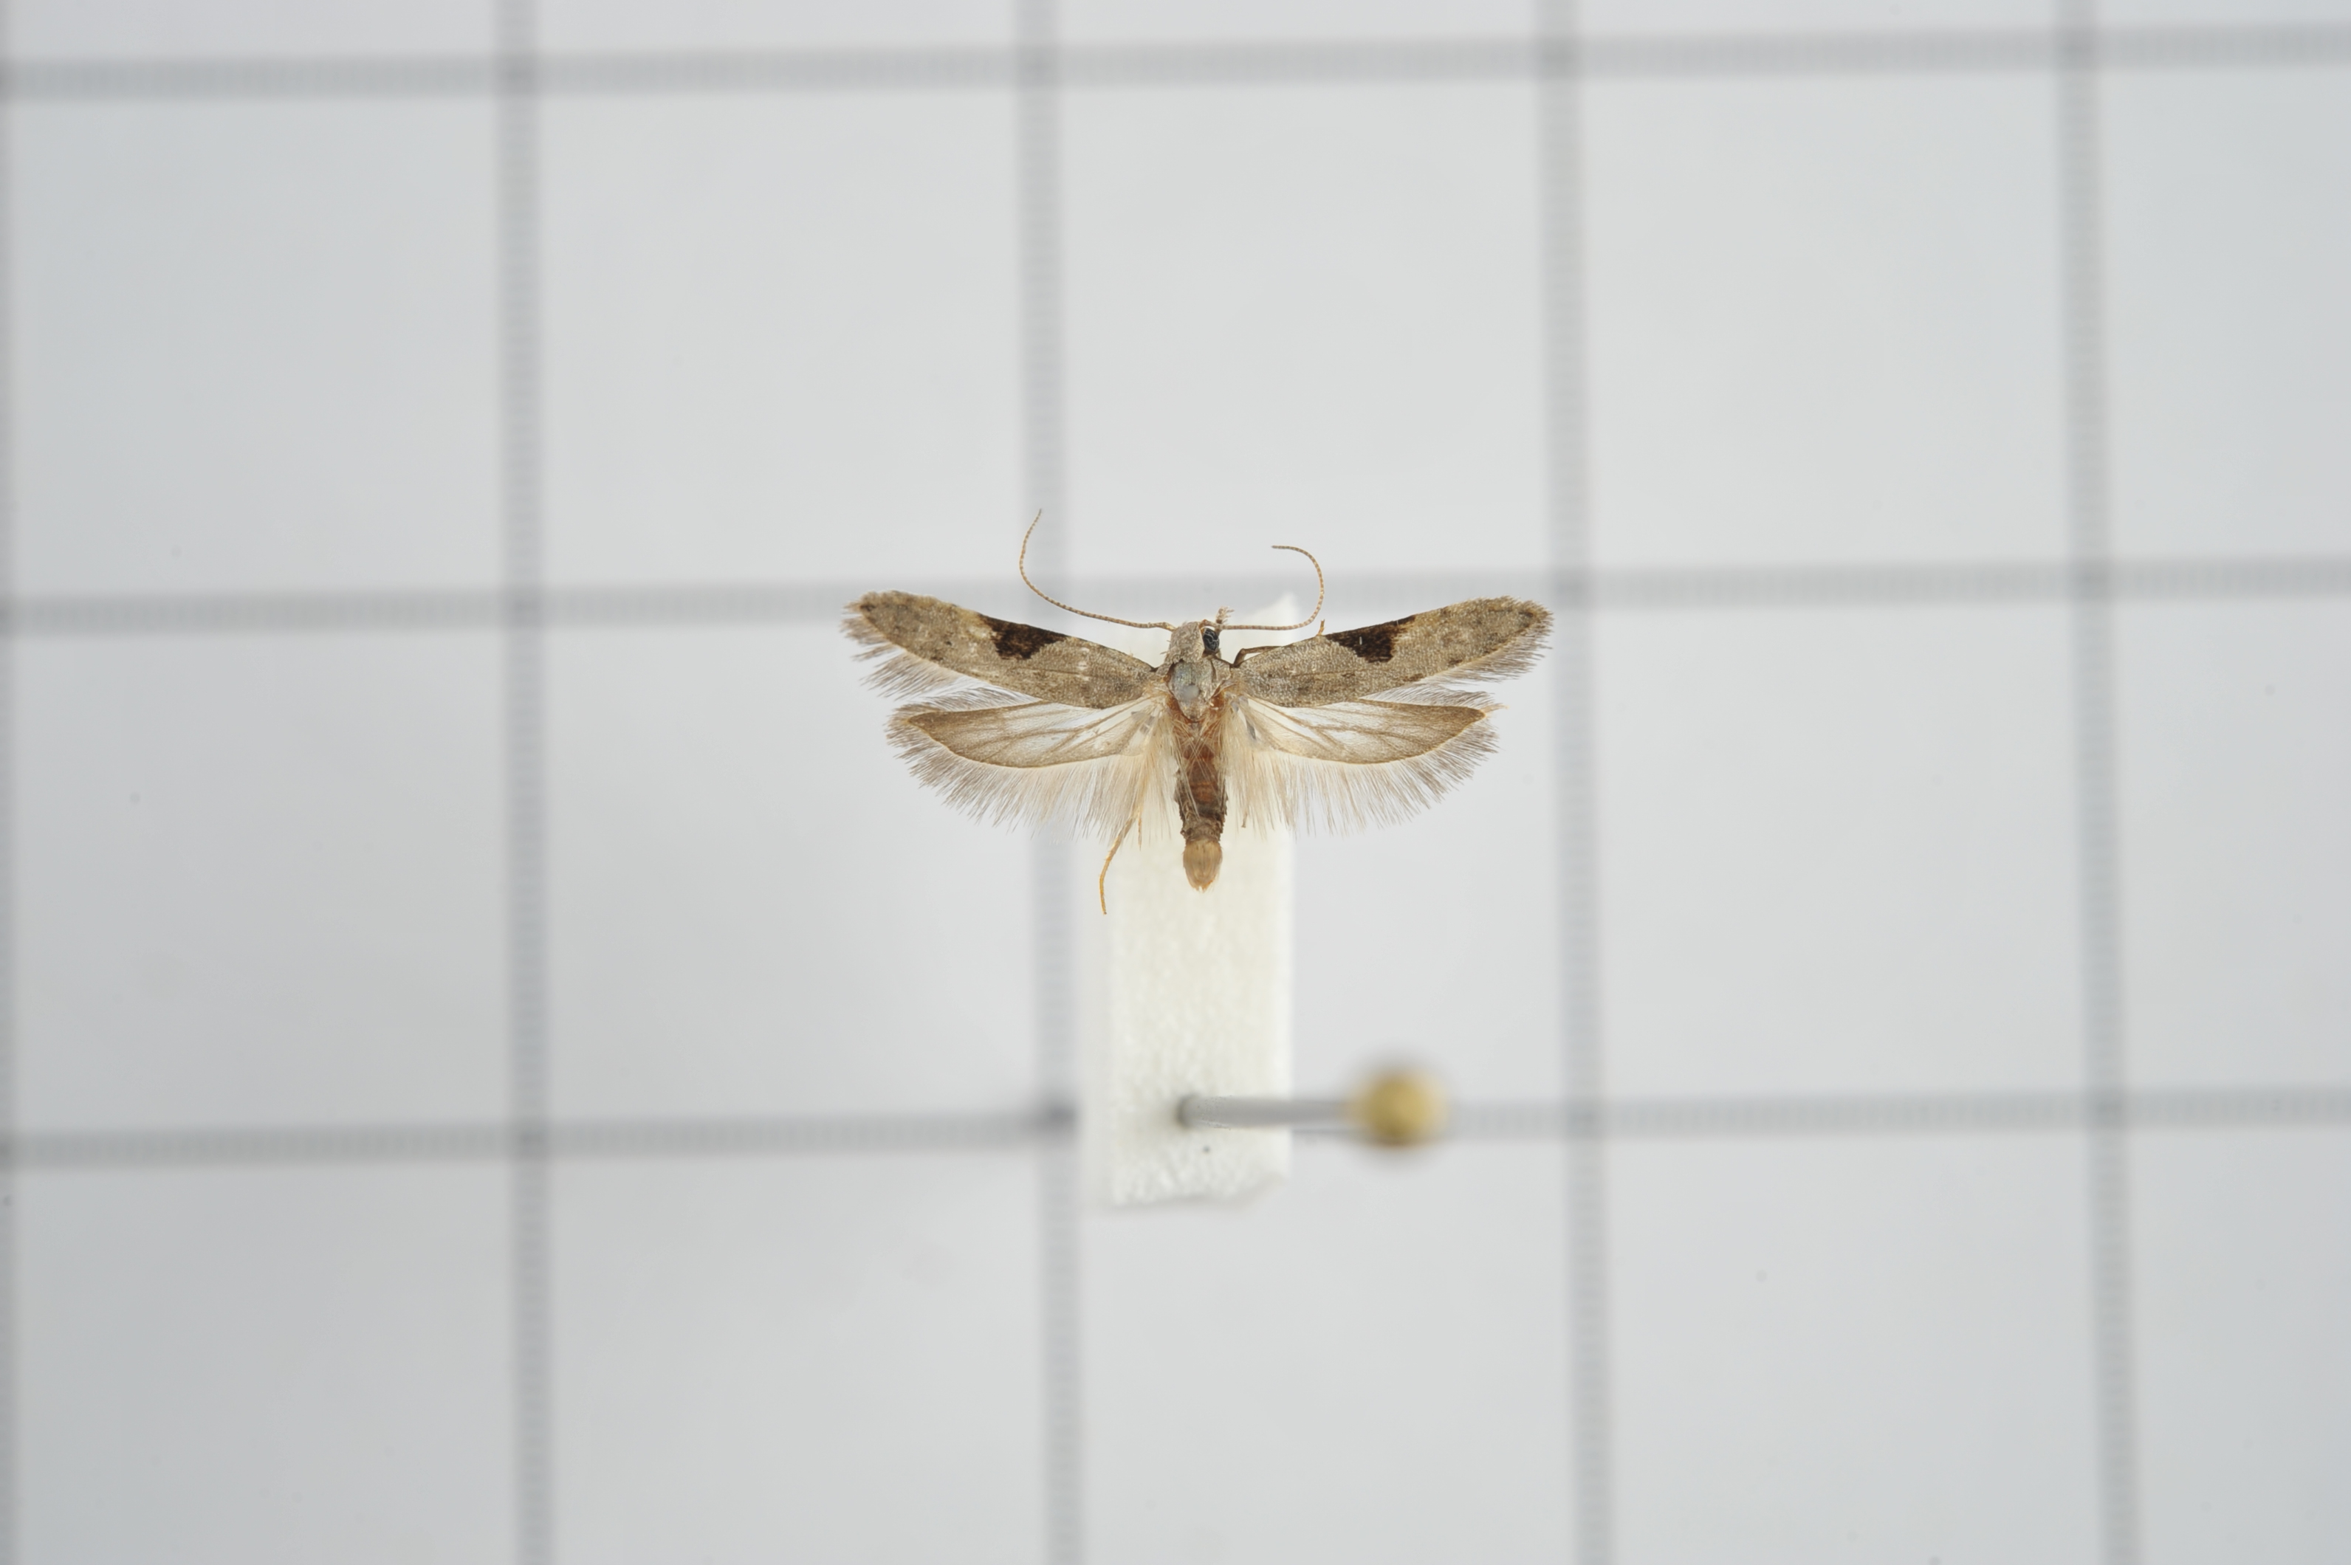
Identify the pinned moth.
Anarsia isogona
